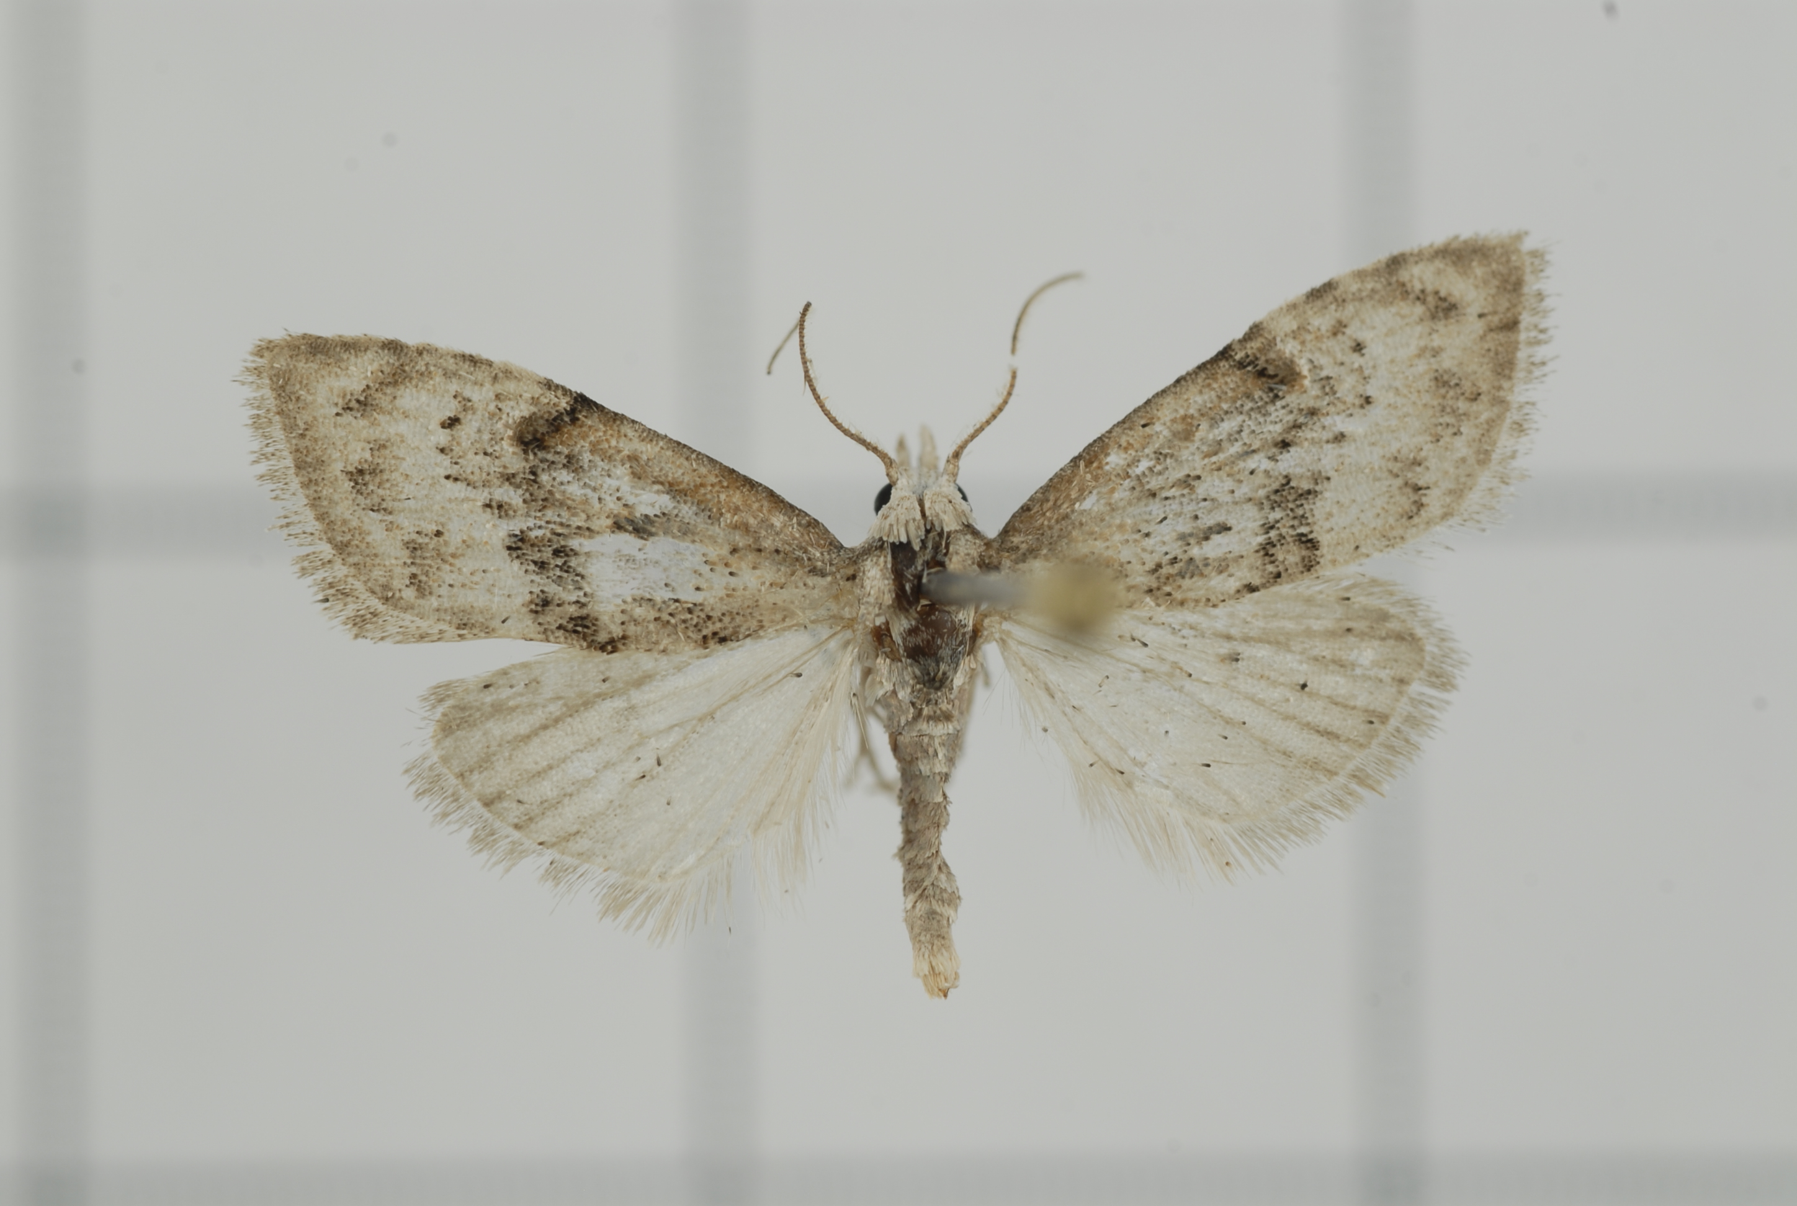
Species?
Inouenola pallescens
